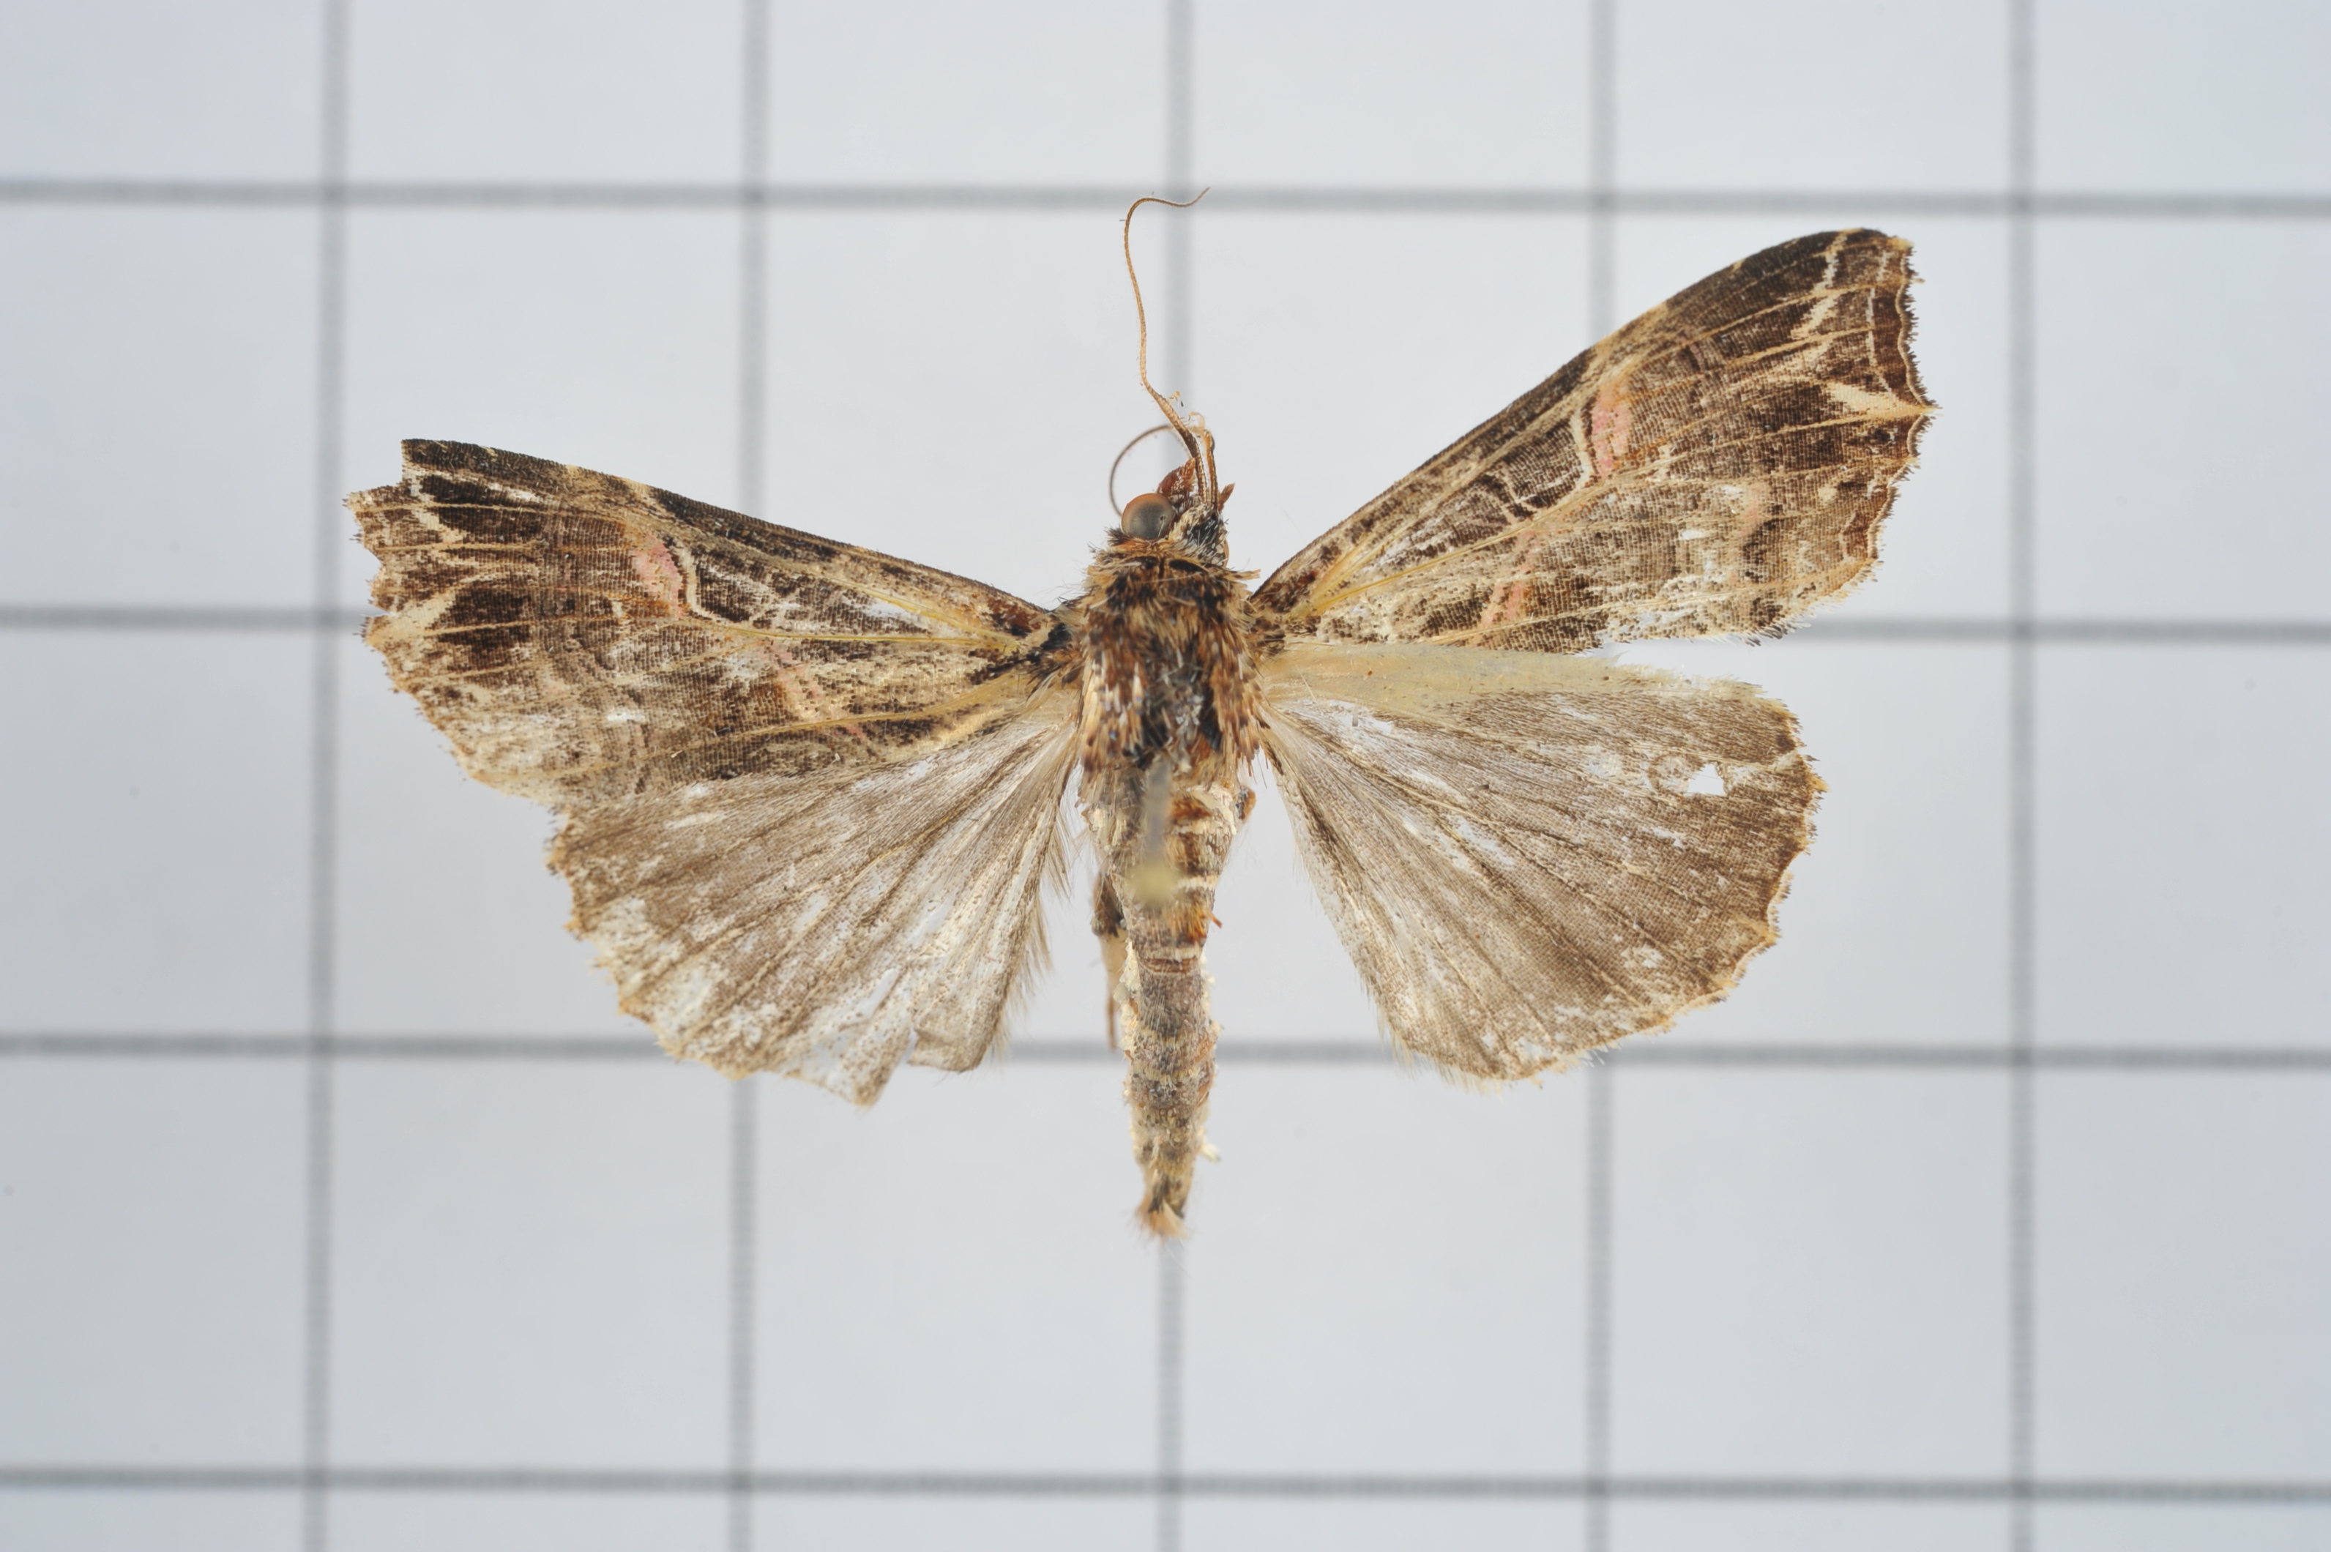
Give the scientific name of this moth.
Callopistria maillardi maillardi
